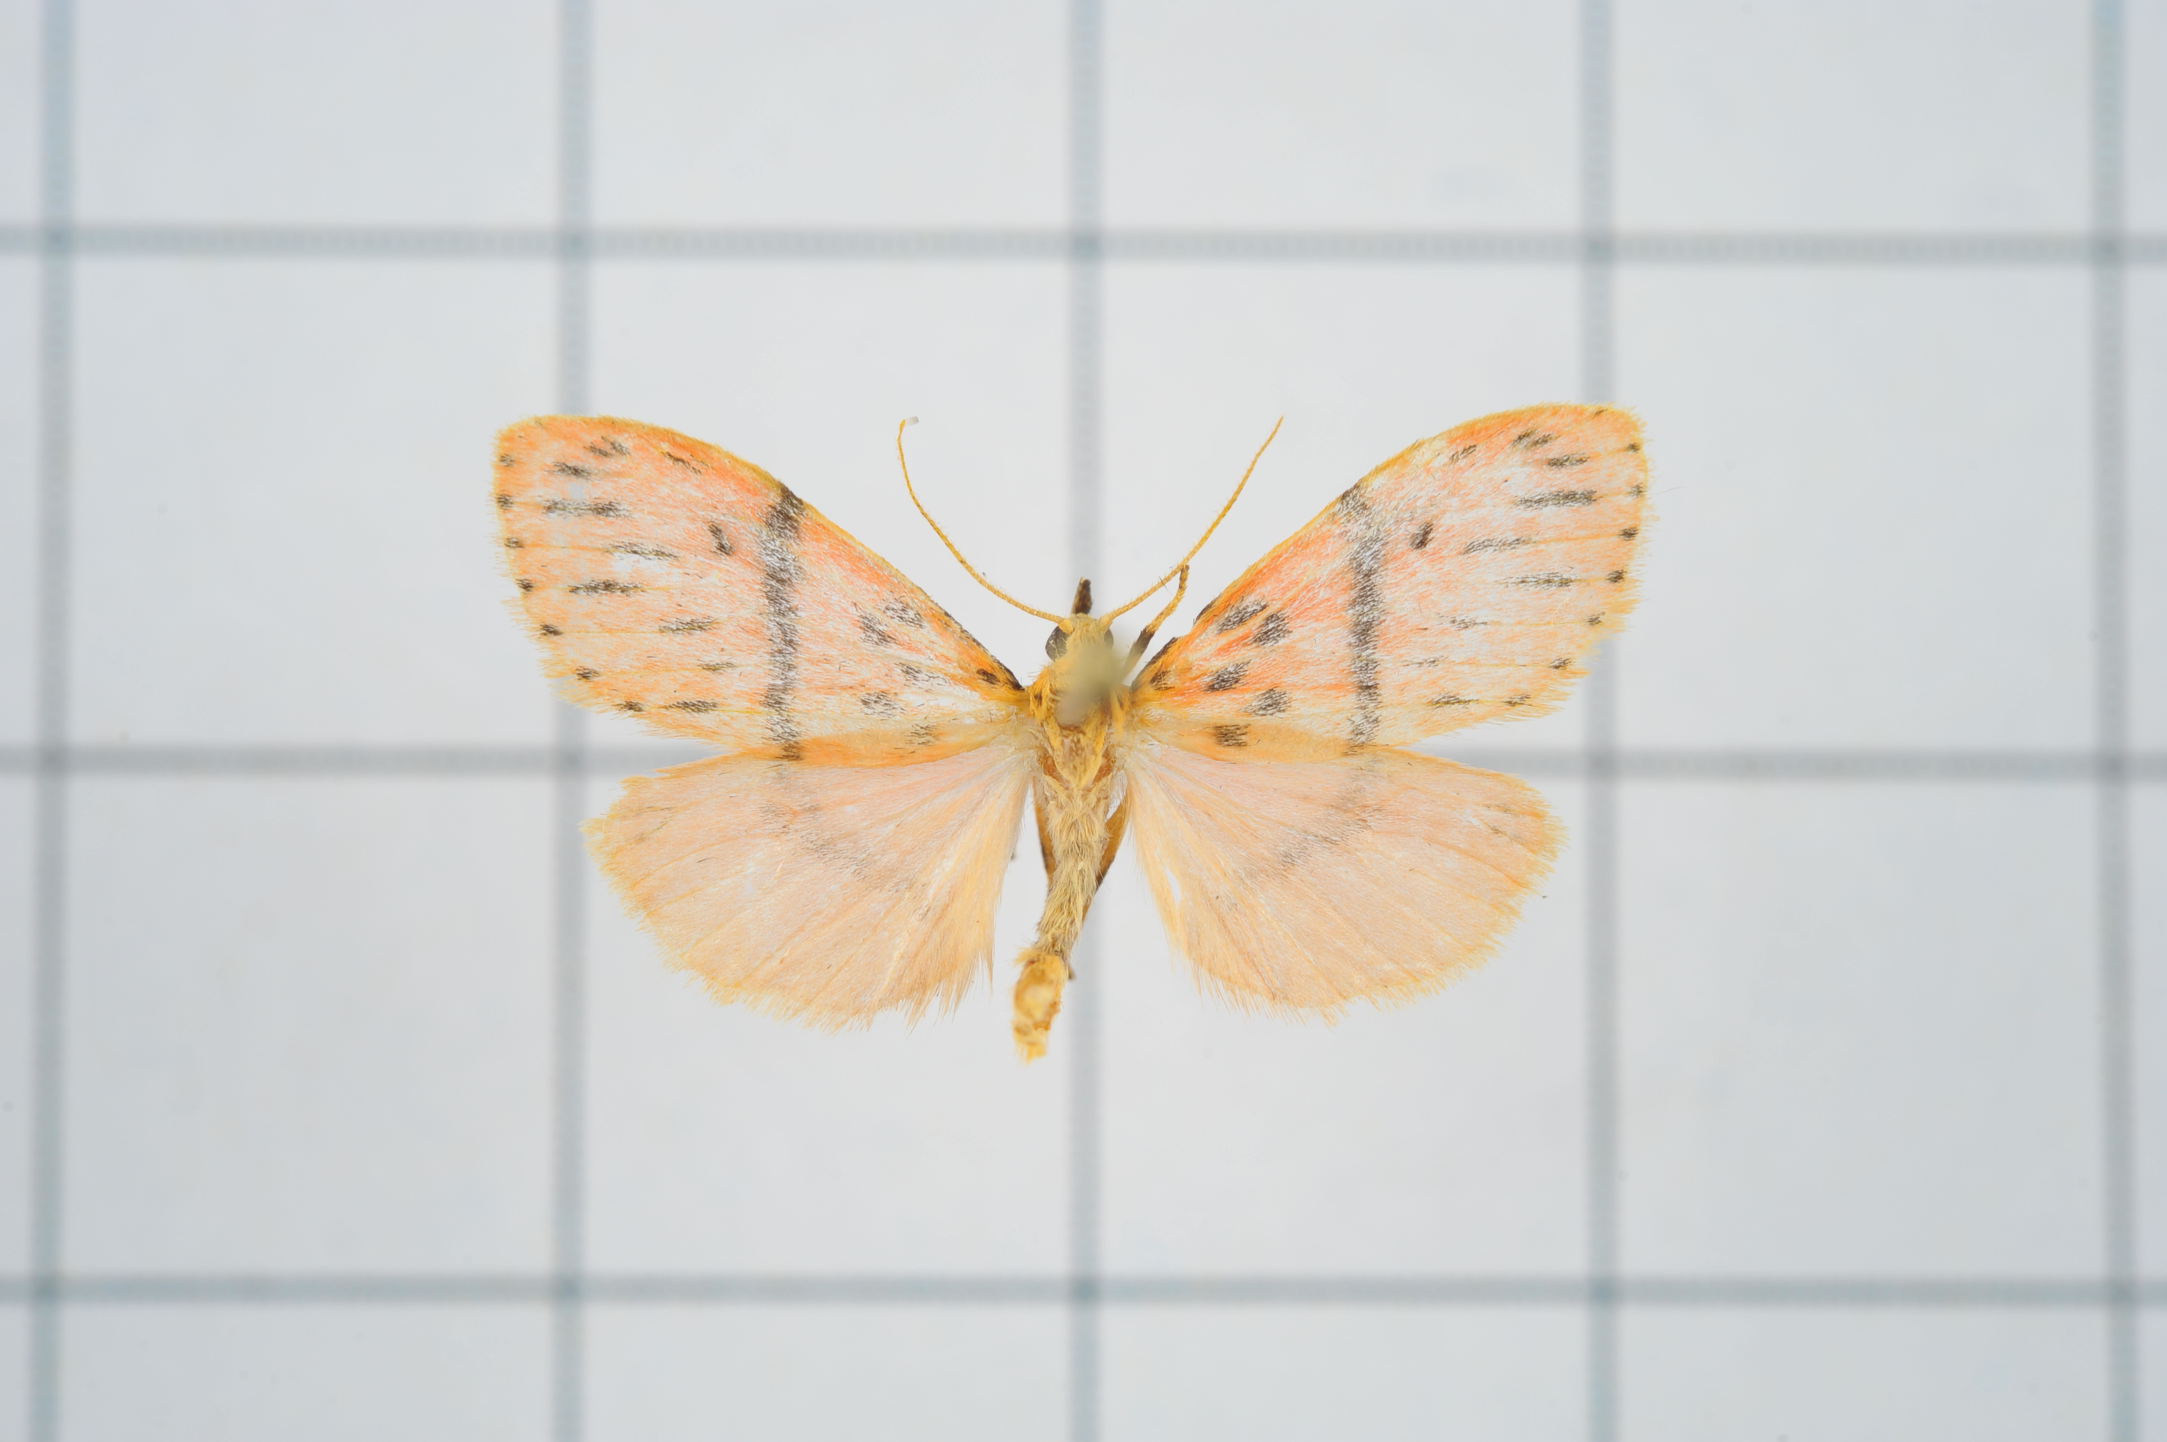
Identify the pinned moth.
Miltochrista acteola
